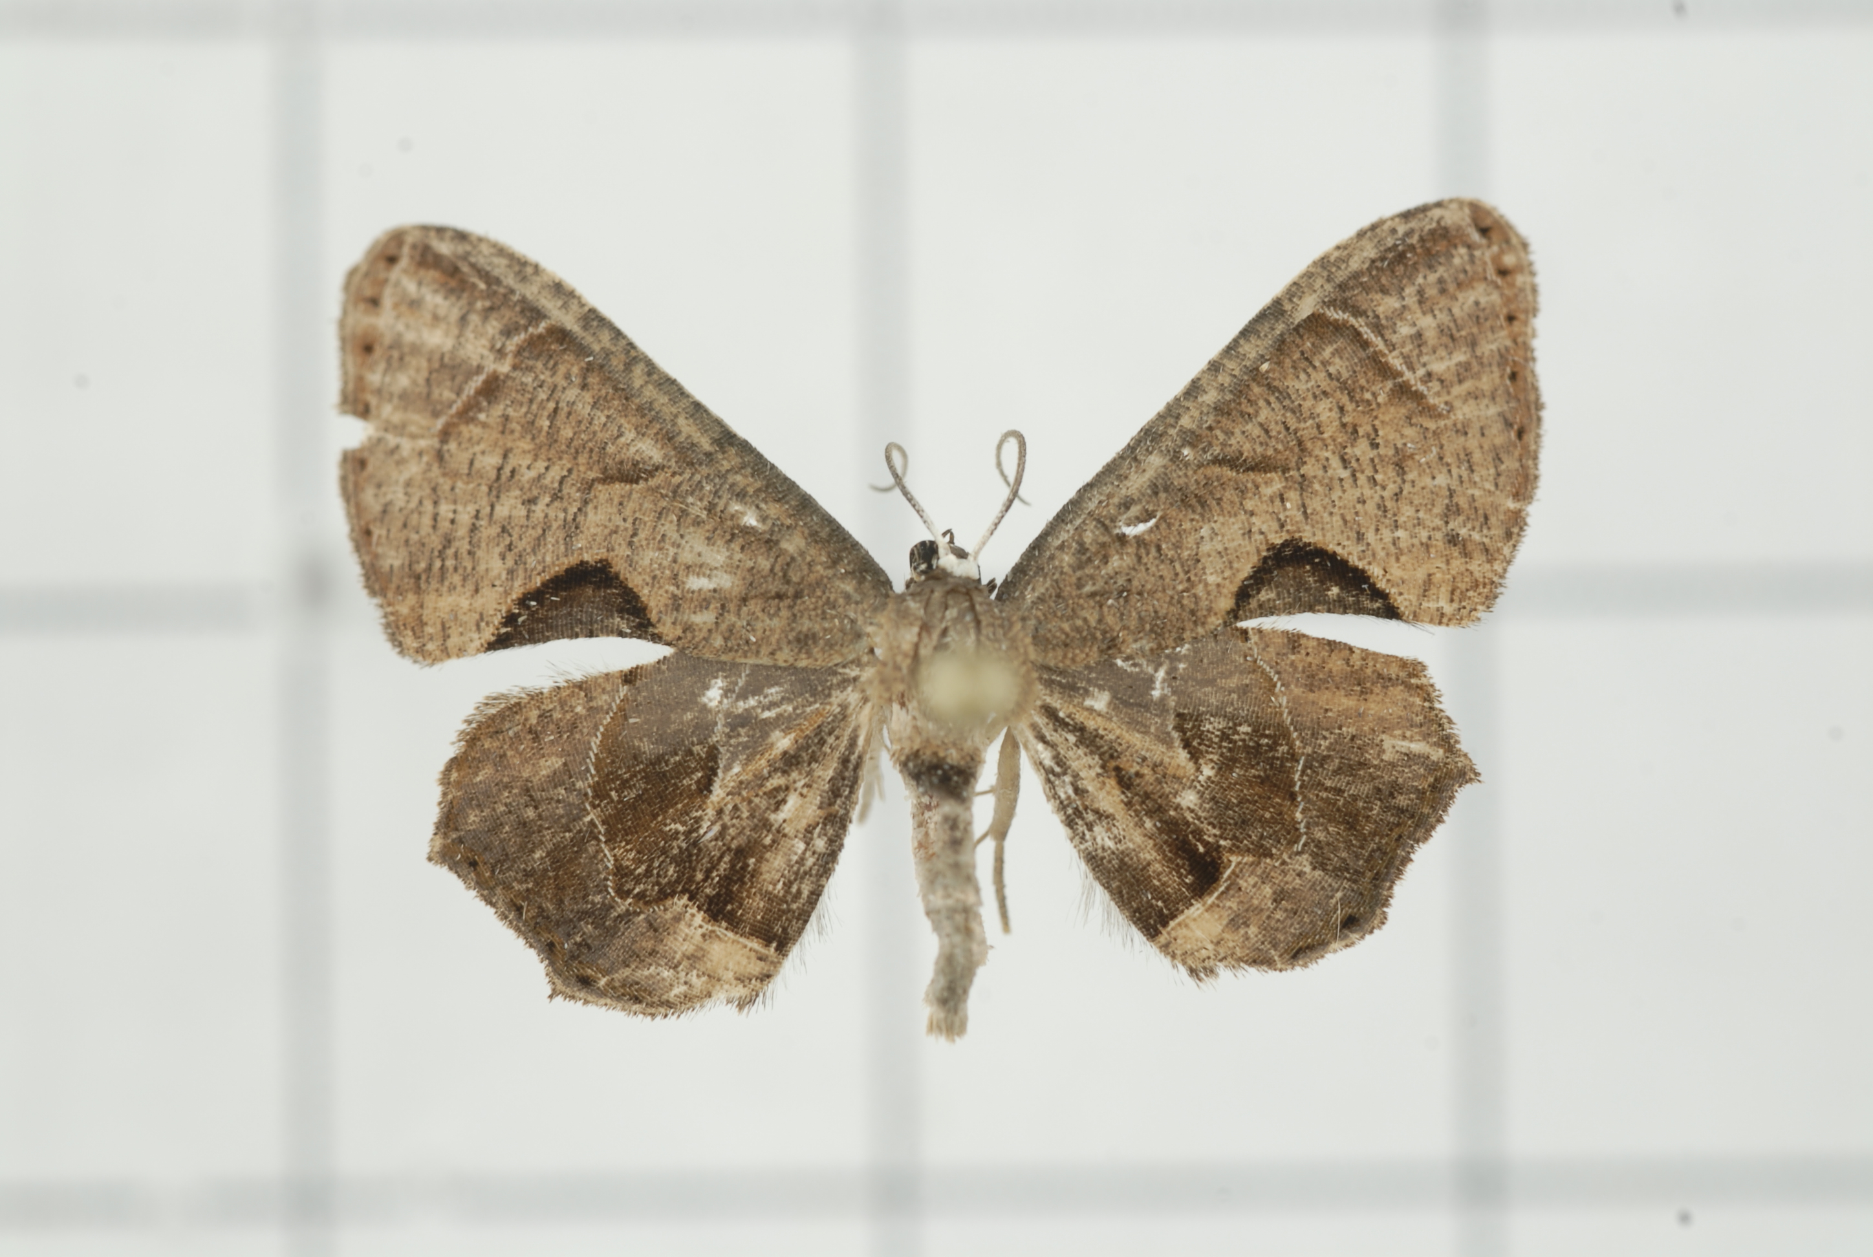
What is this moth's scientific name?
Phazaca alikangensis
